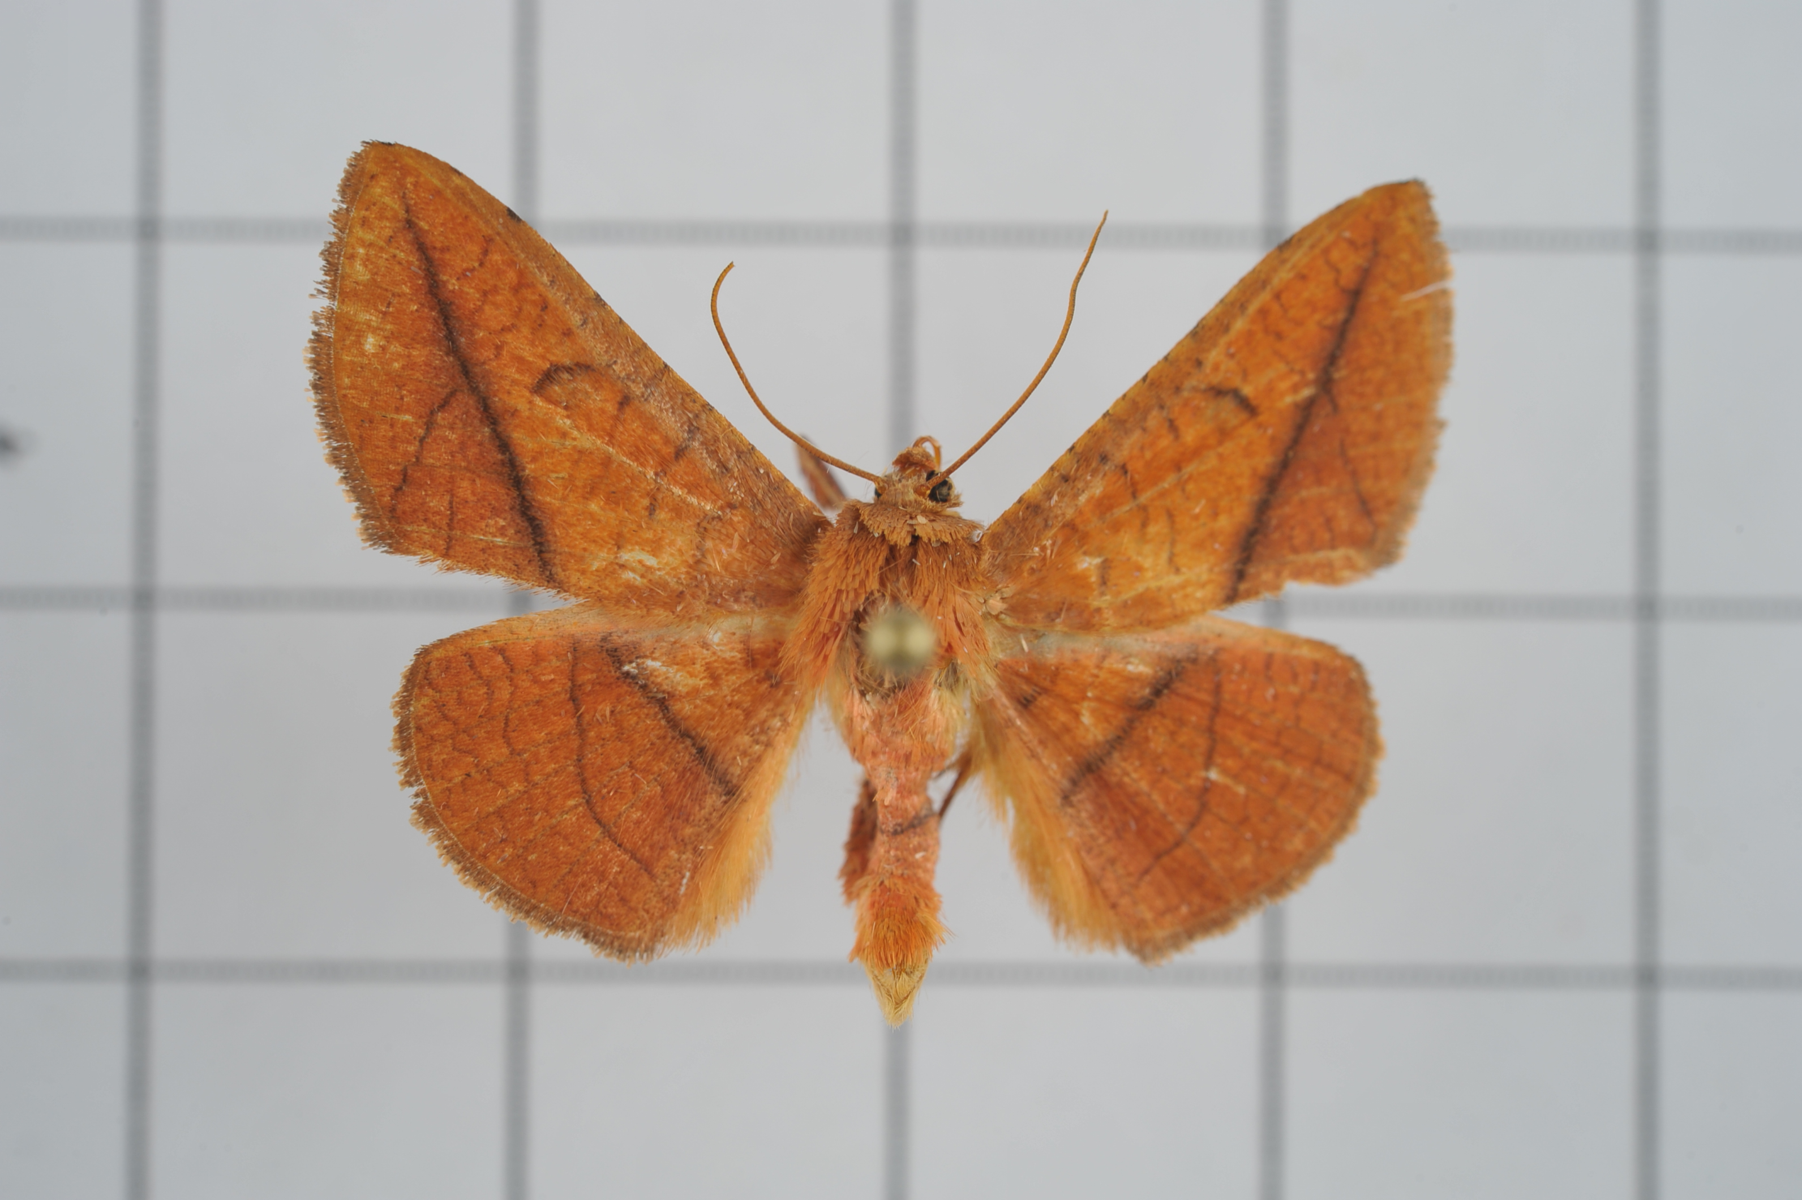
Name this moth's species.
Sonagara strigipennis
